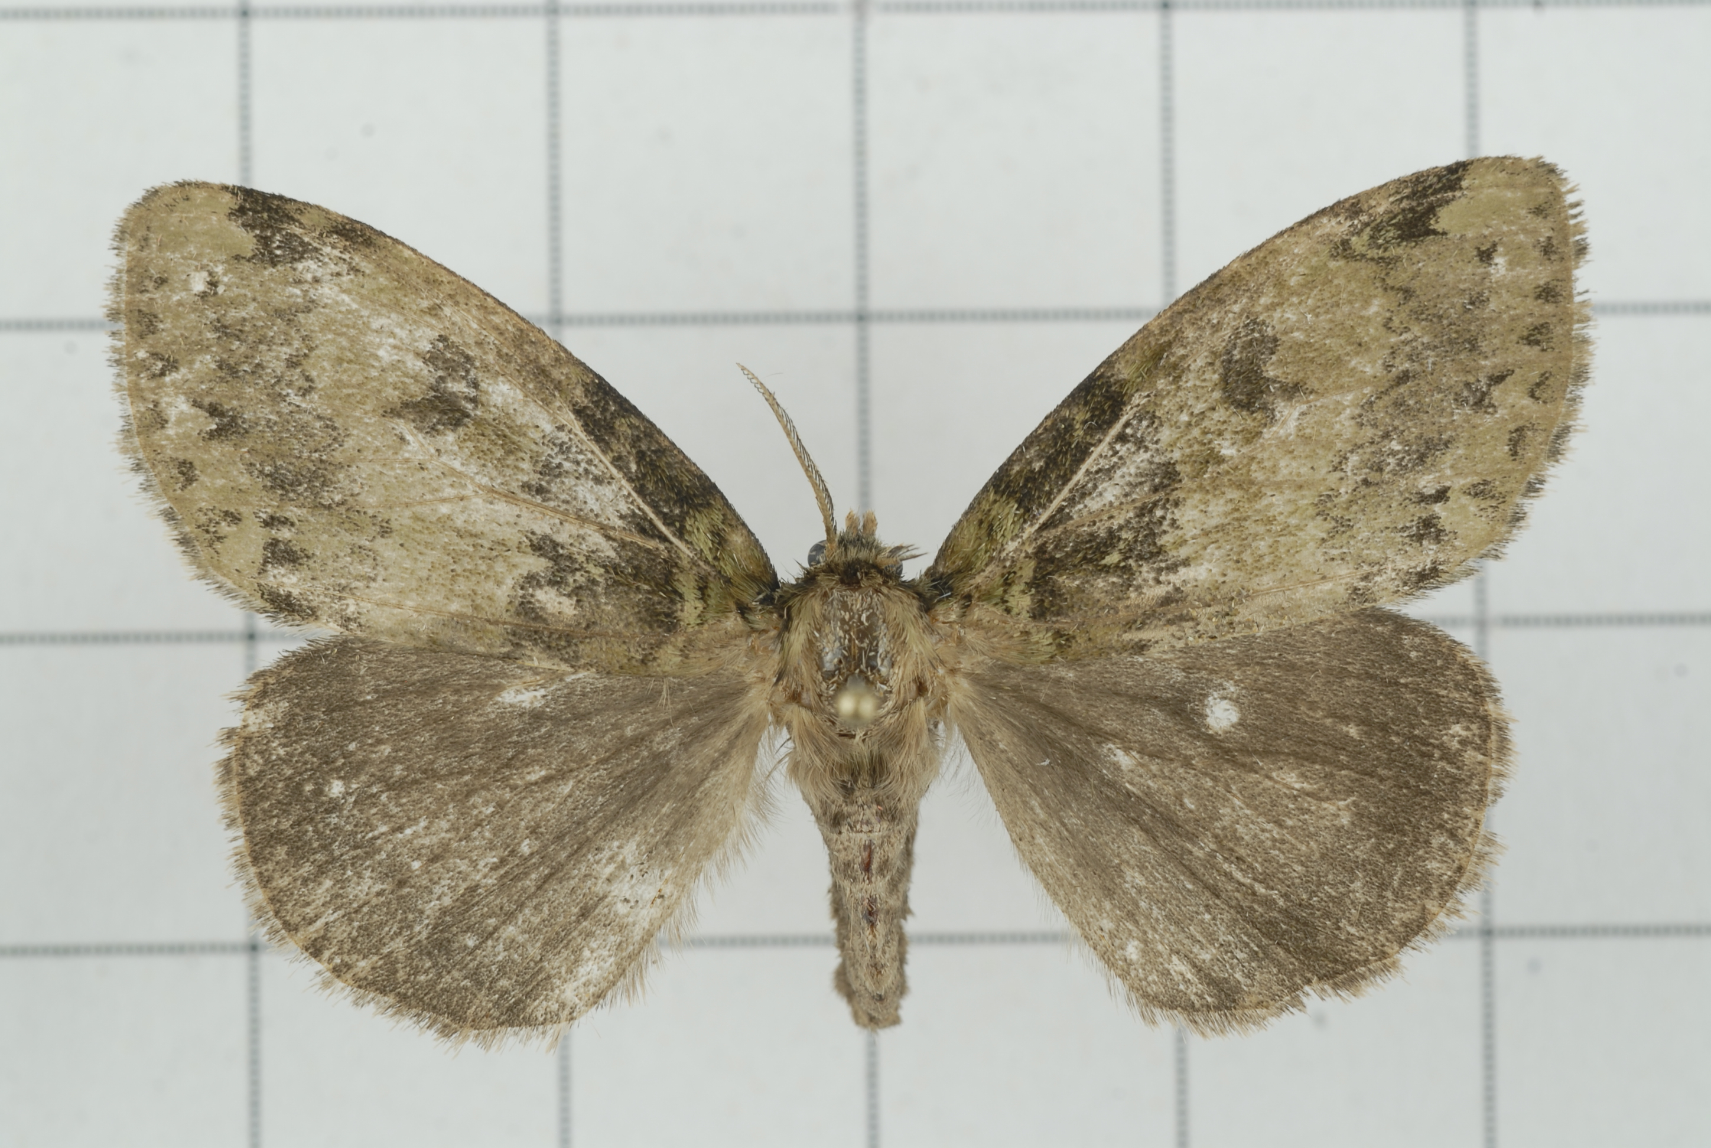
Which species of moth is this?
Ilema olivacea
